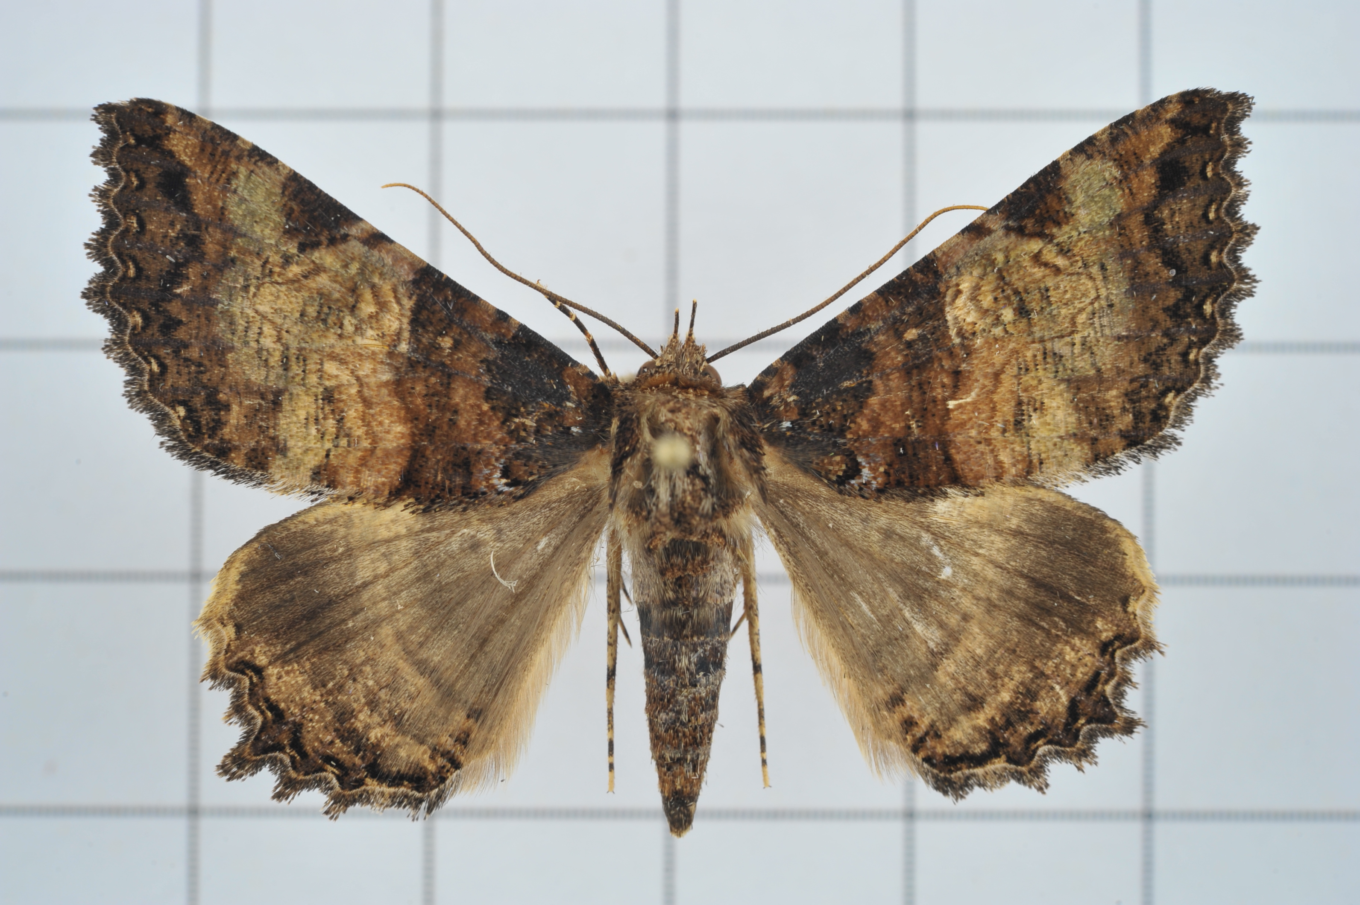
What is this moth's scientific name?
Daddala lucilla
